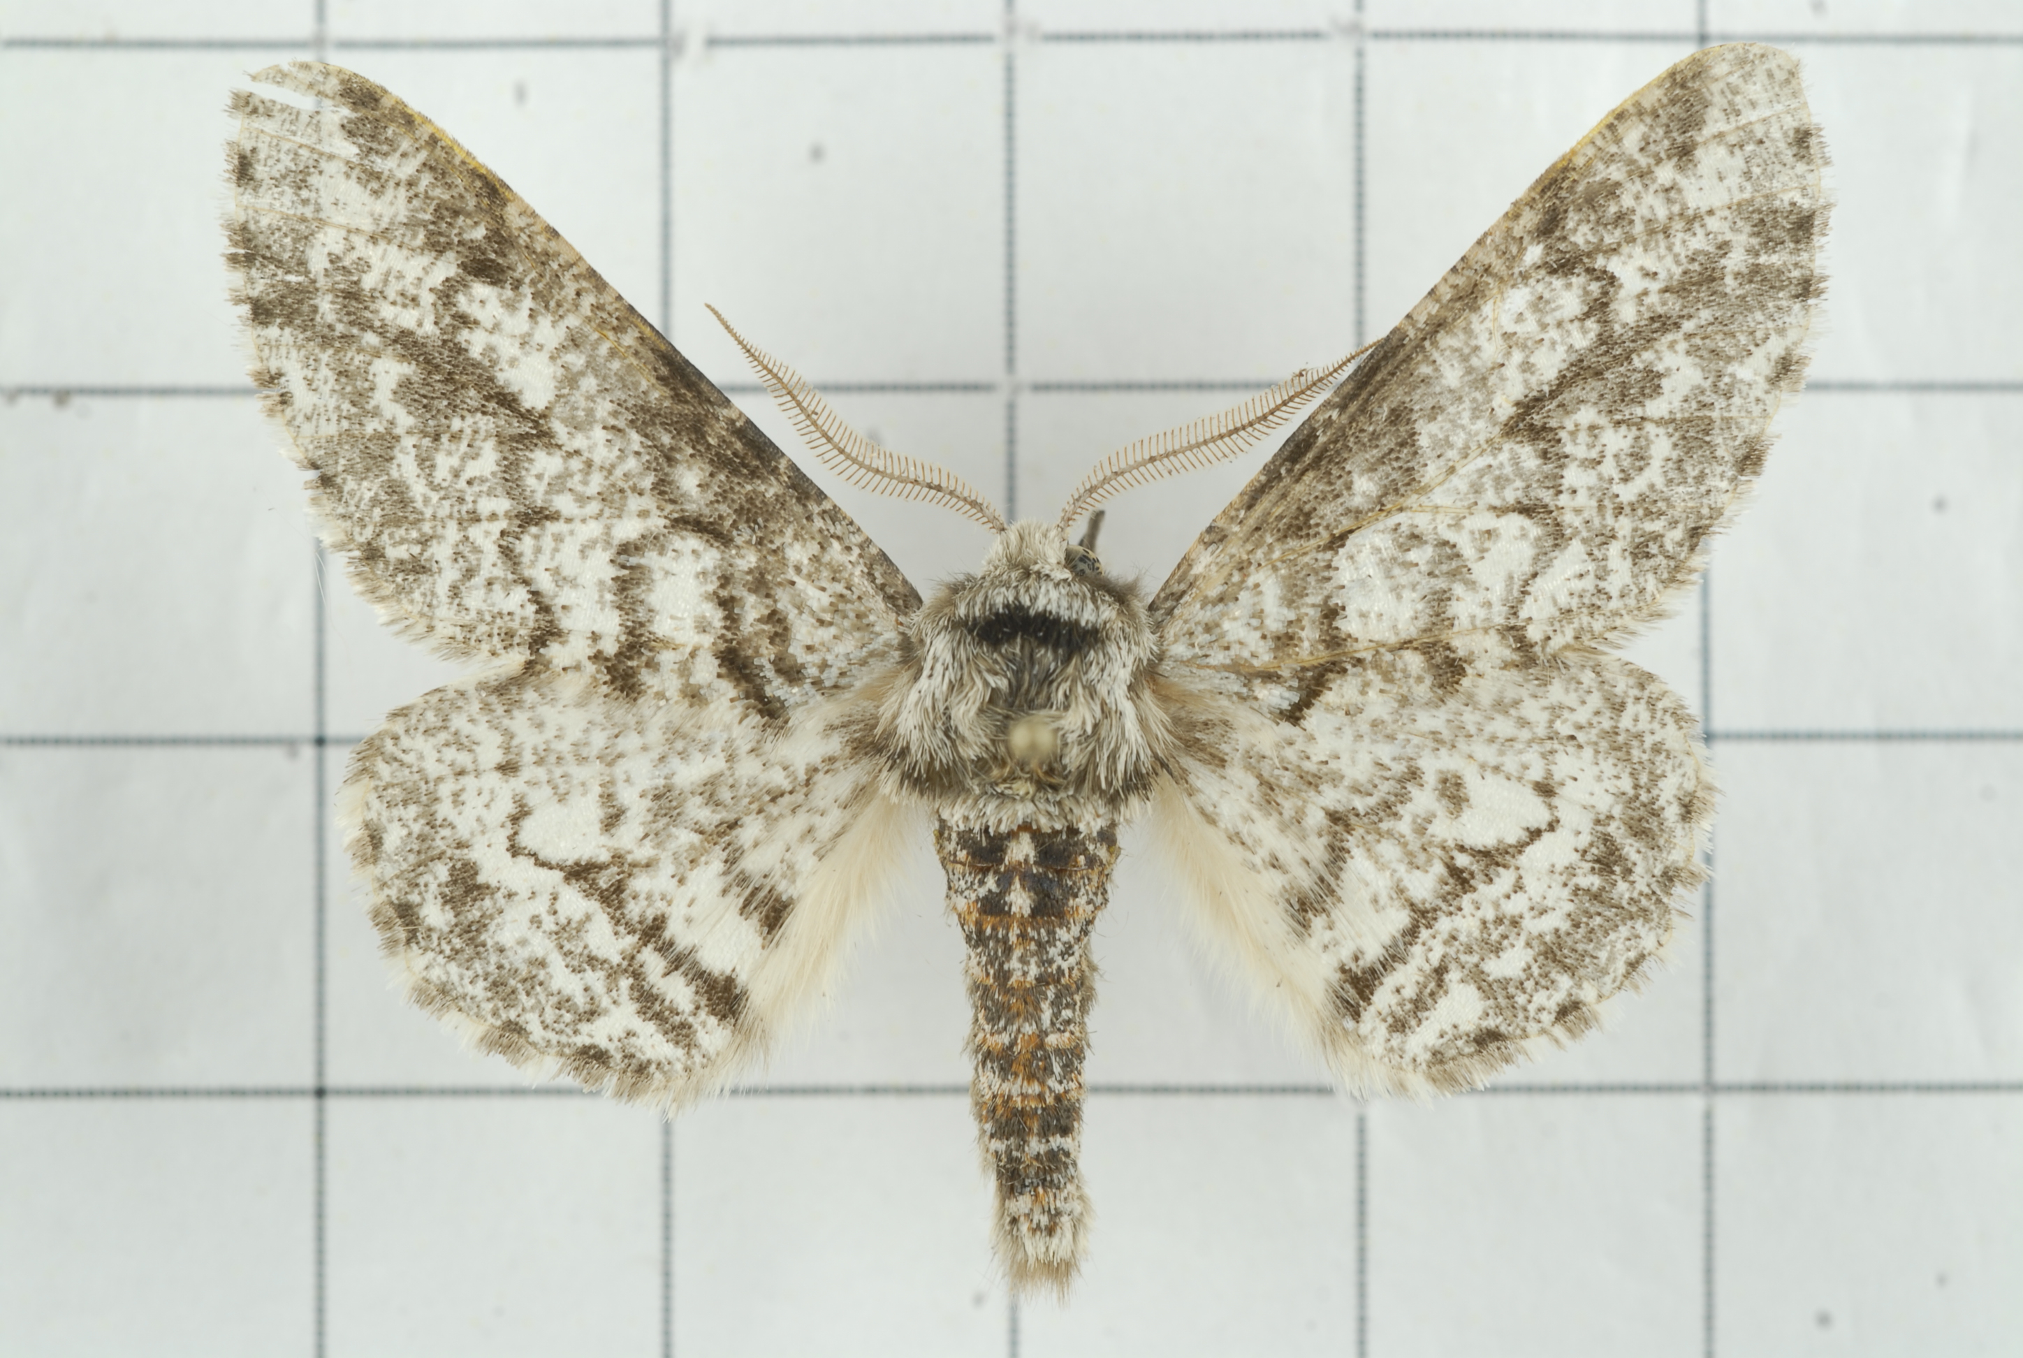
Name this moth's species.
Biston marginata
